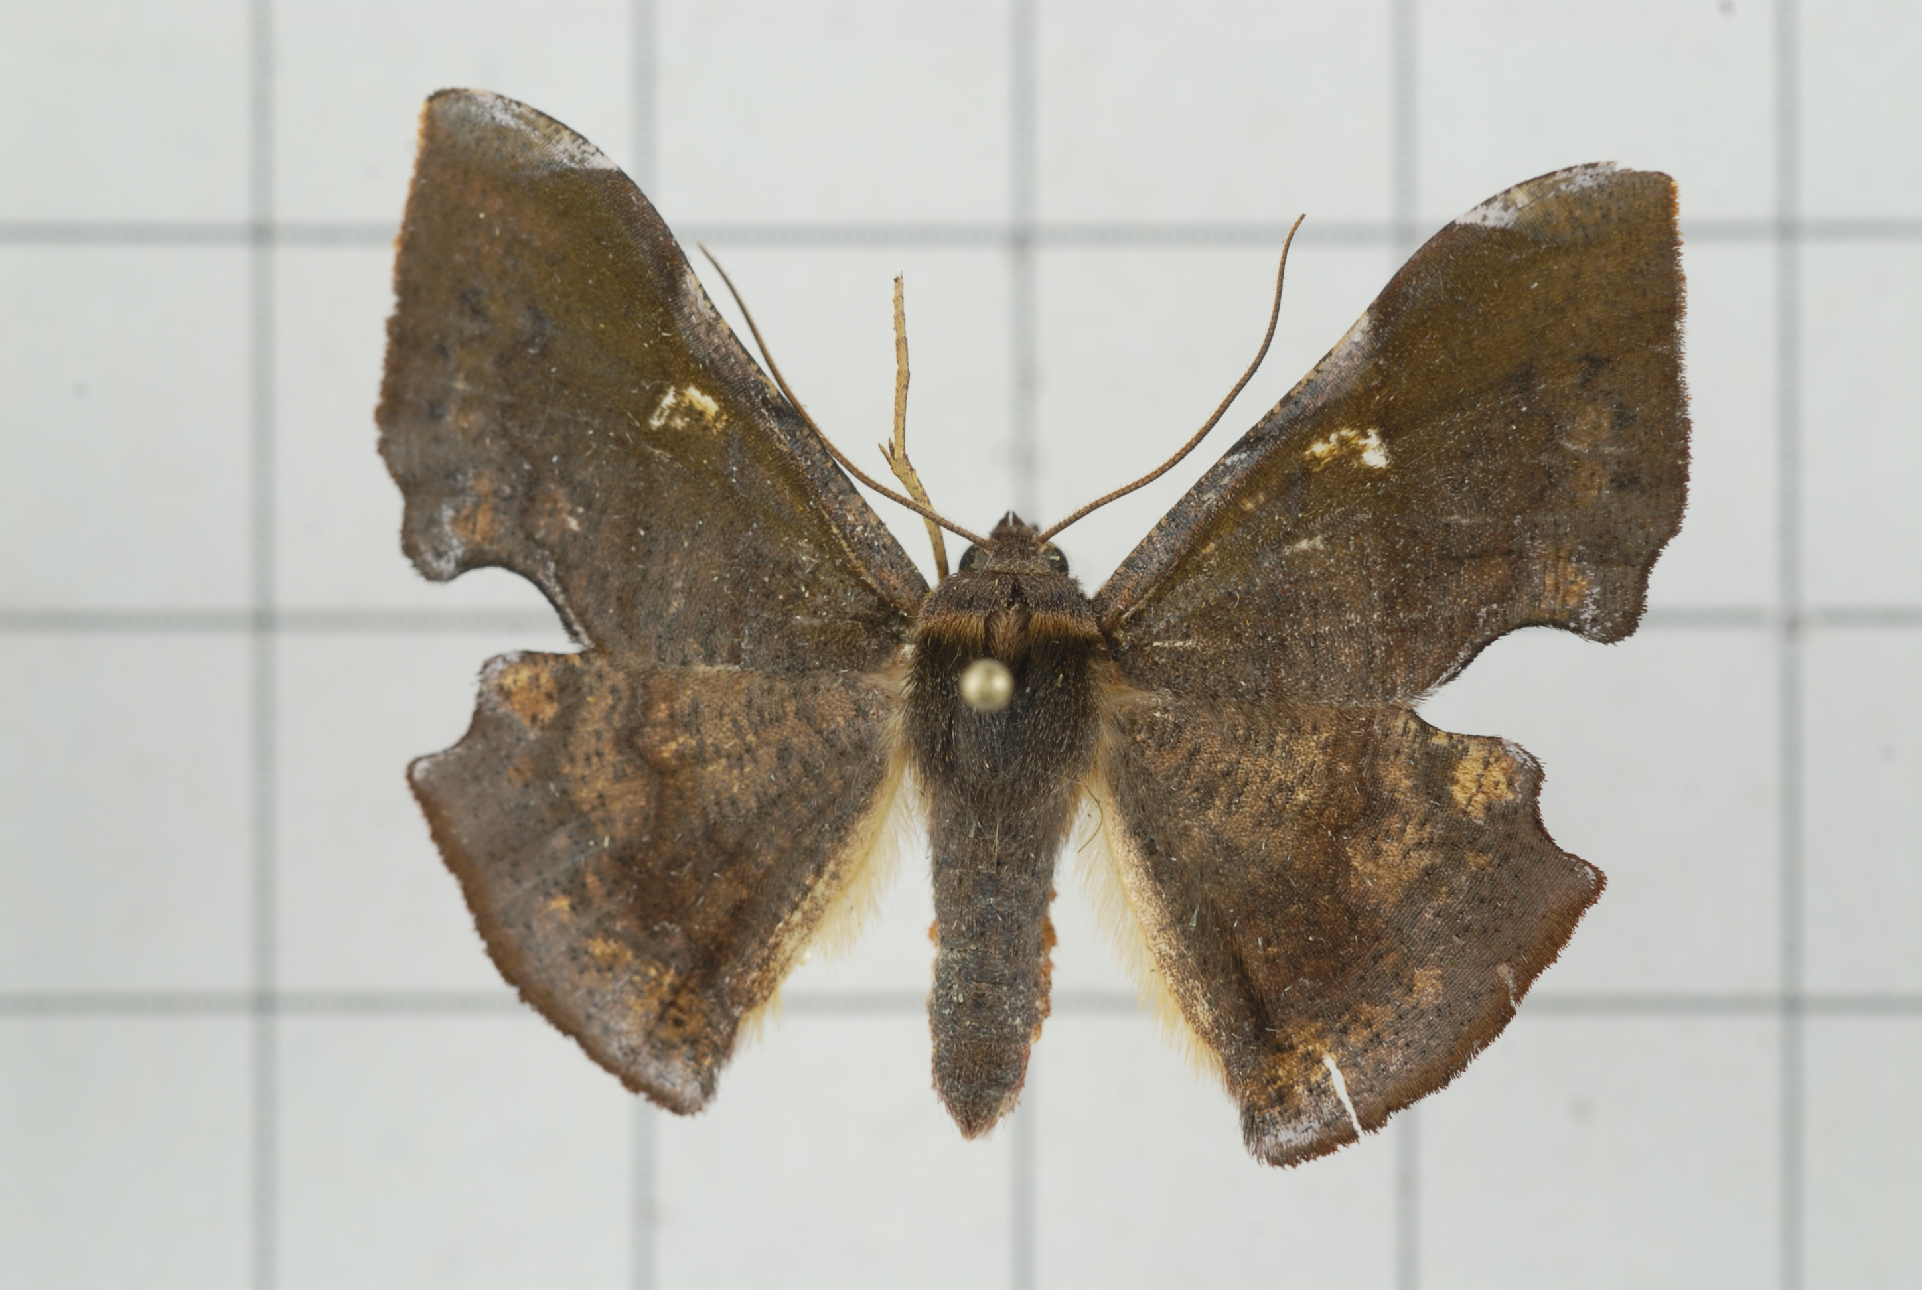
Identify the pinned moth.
Fascellina chromataria
